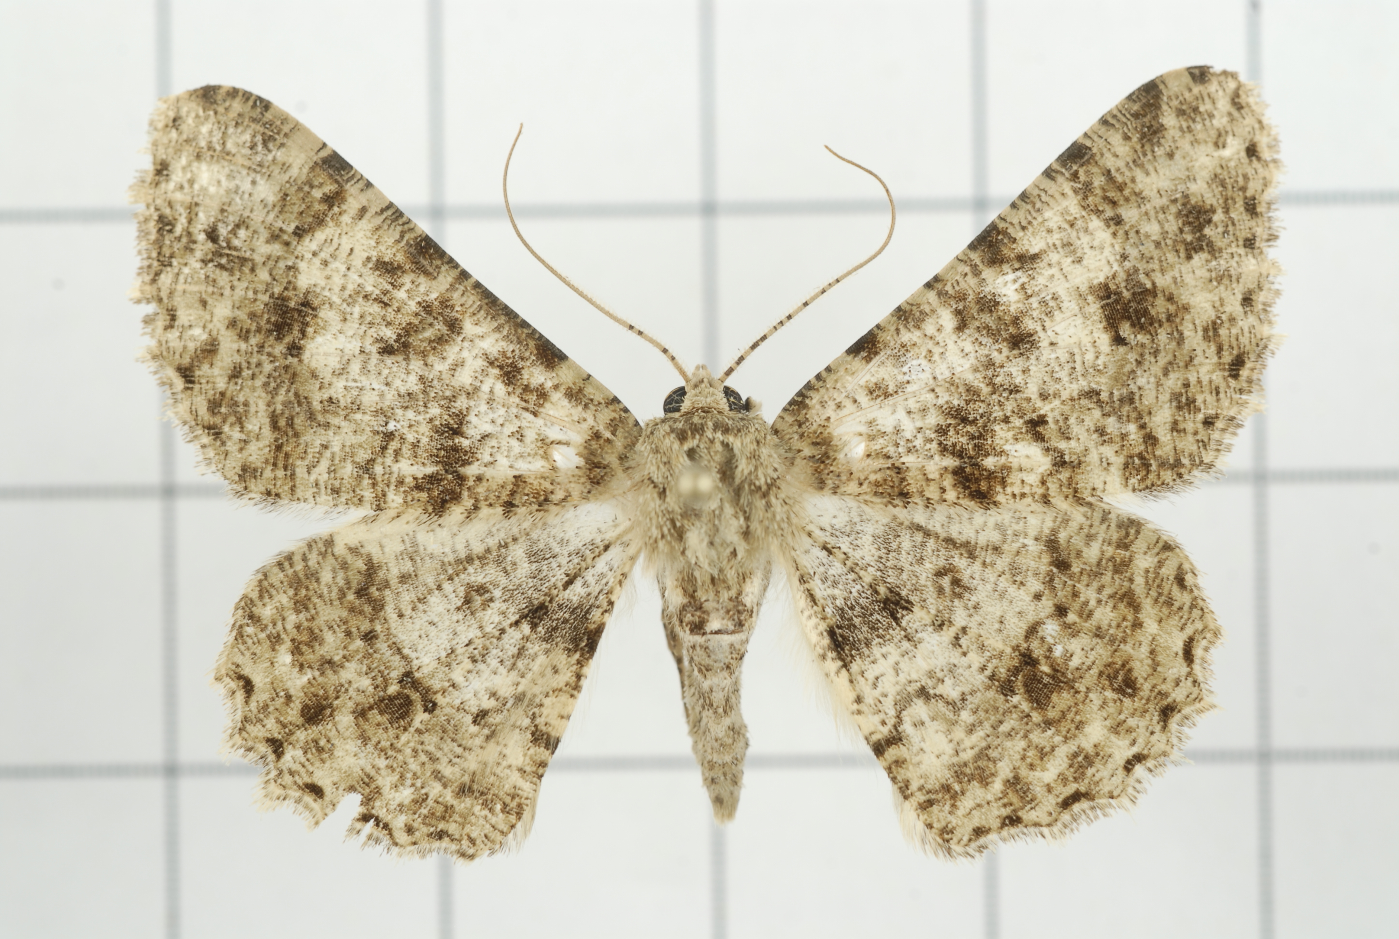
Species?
Racotis boarmiaria
